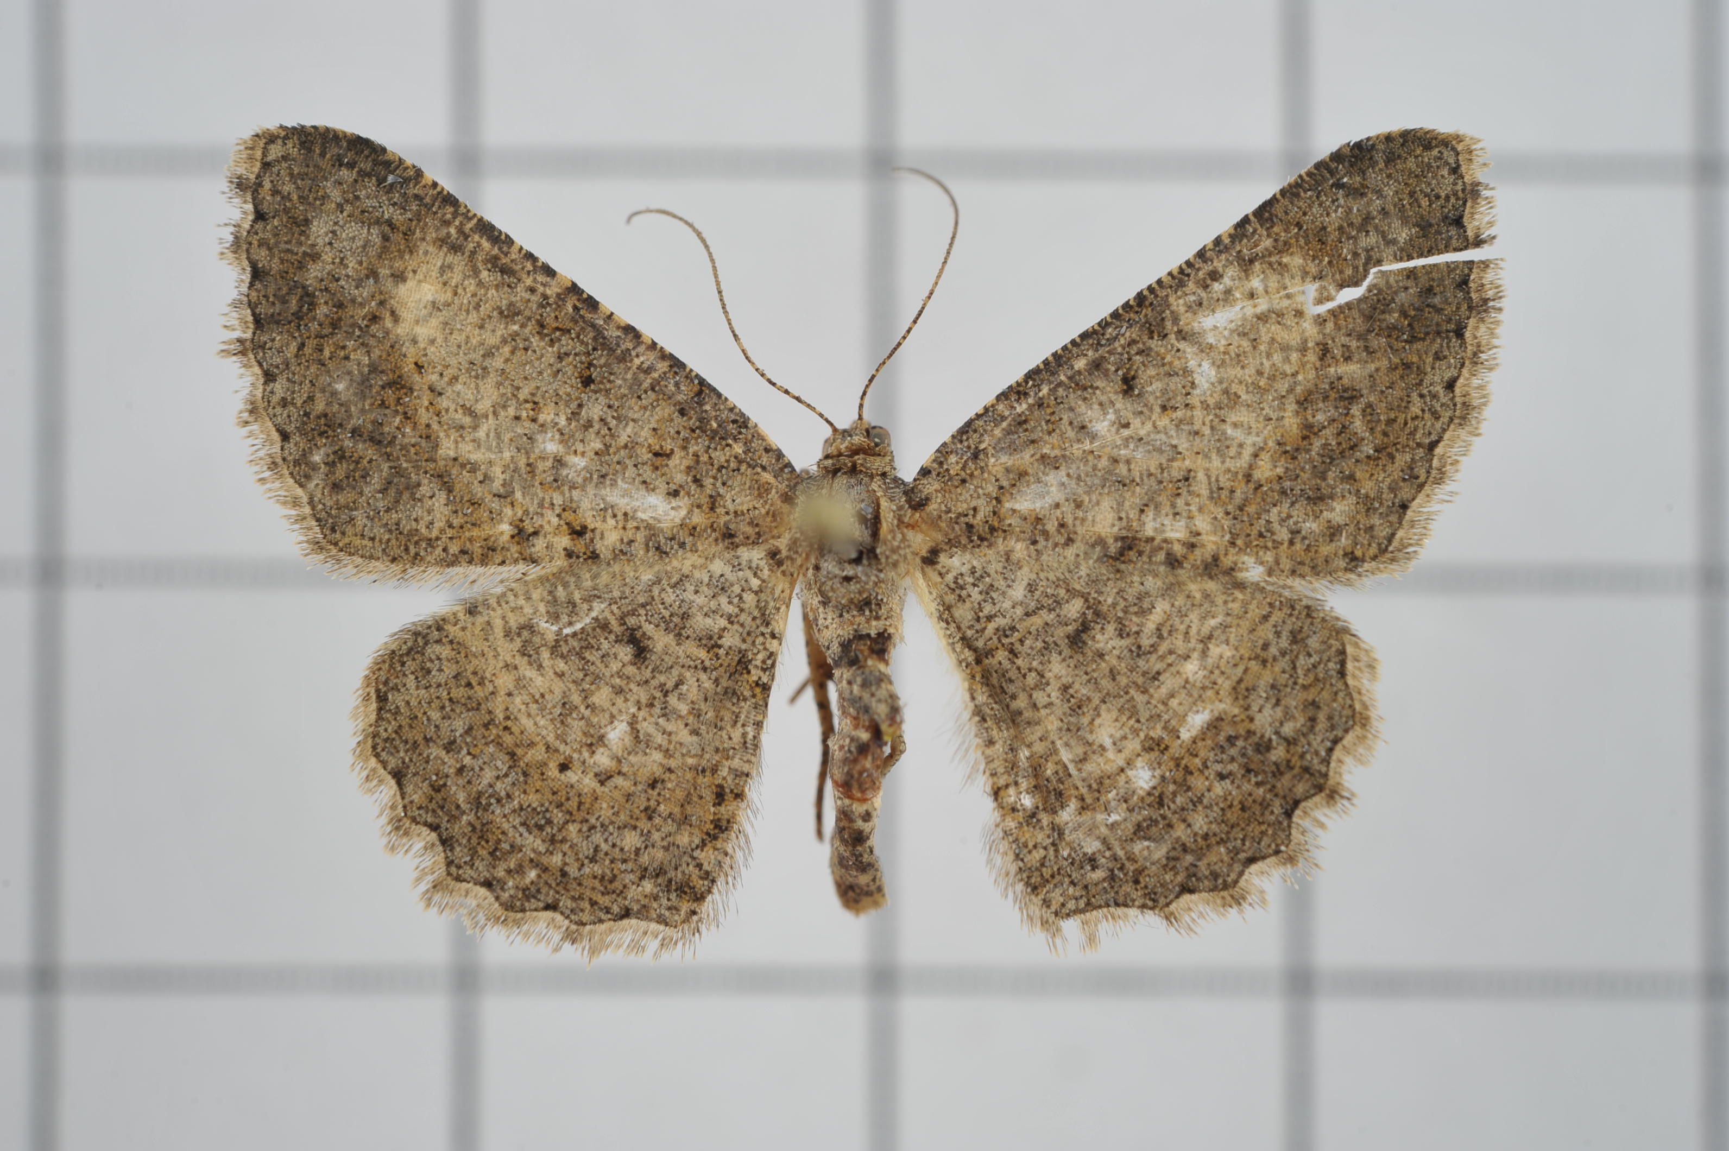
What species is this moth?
Psilalcis breta rantaizana
